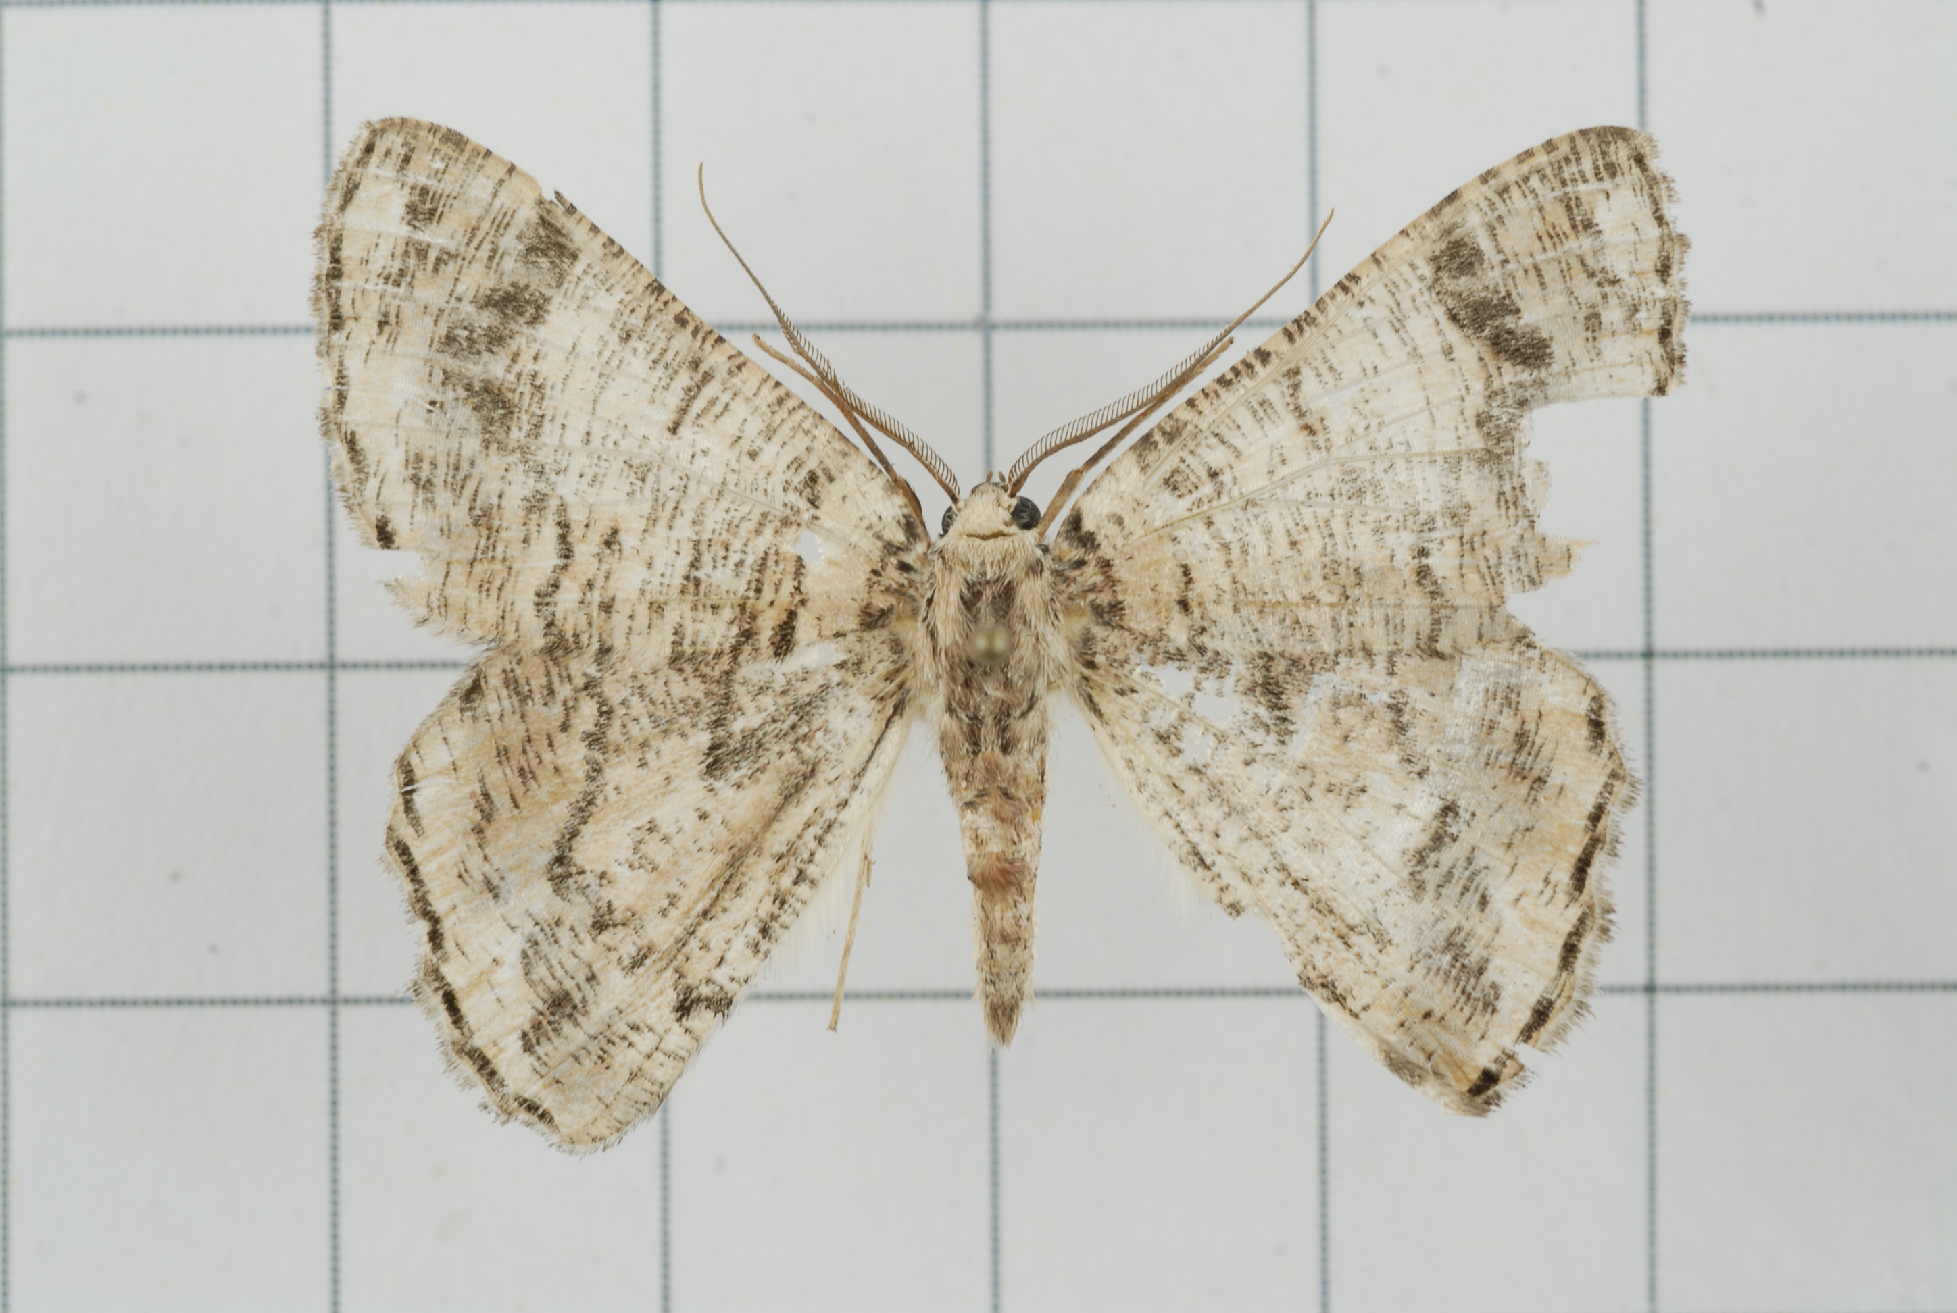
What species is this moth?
Lophophelma iterans onerosus
